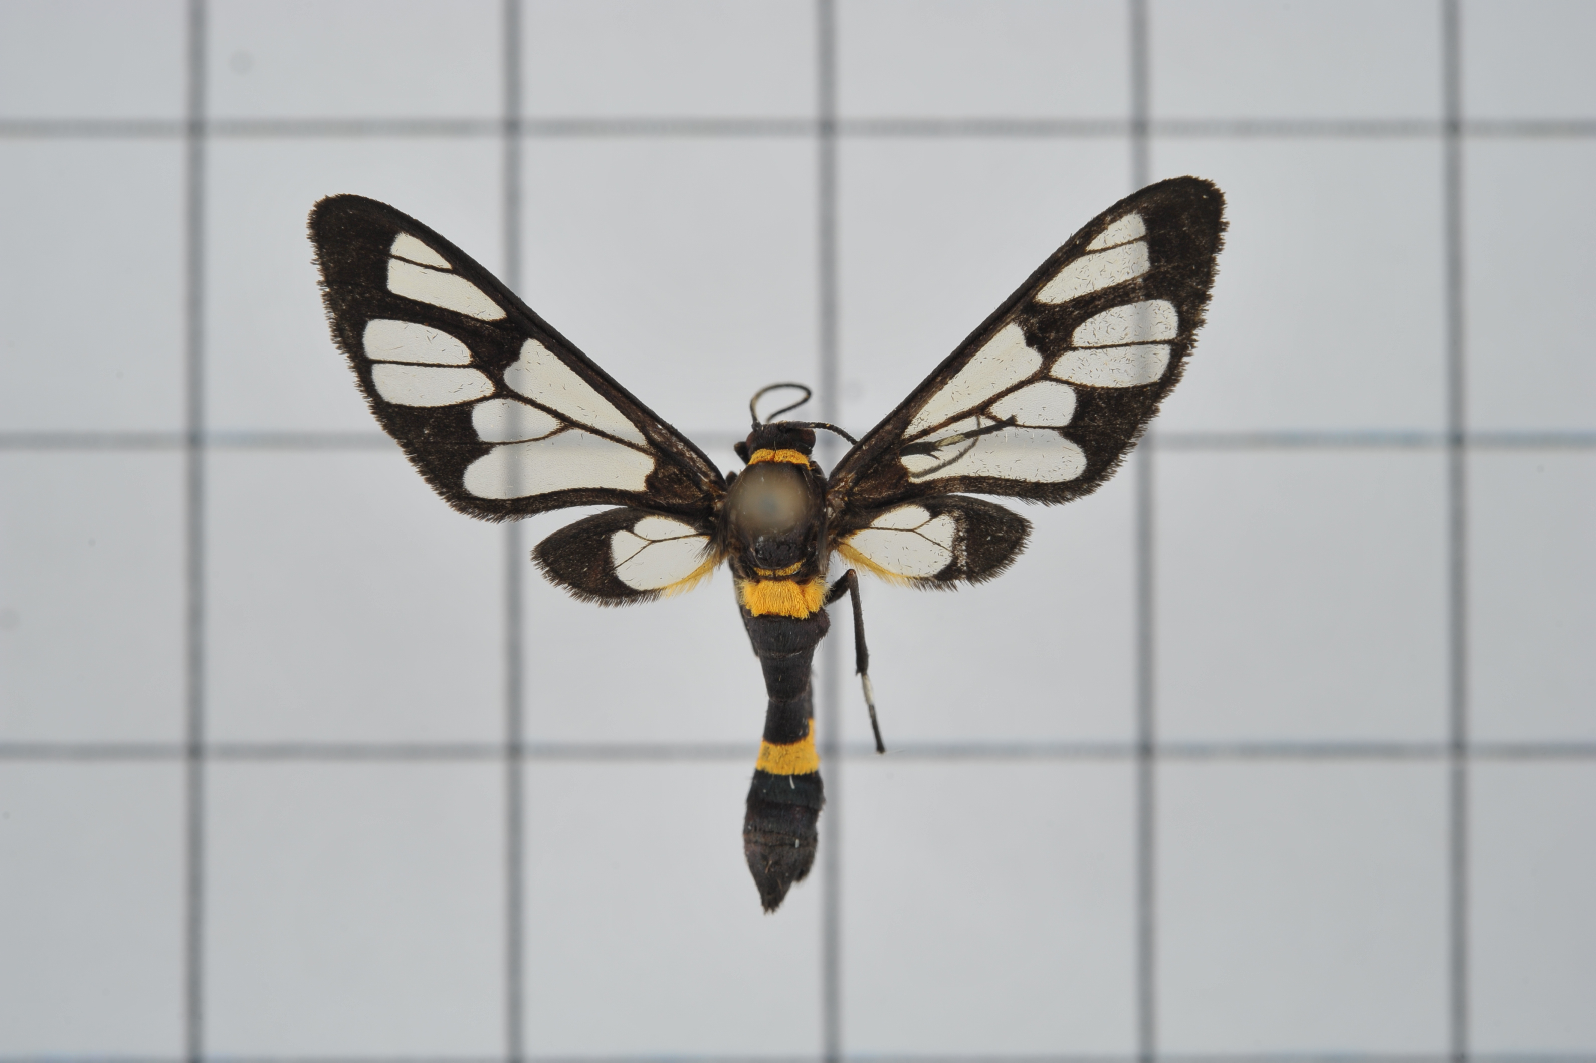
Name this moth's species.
Syntomoides imaon
